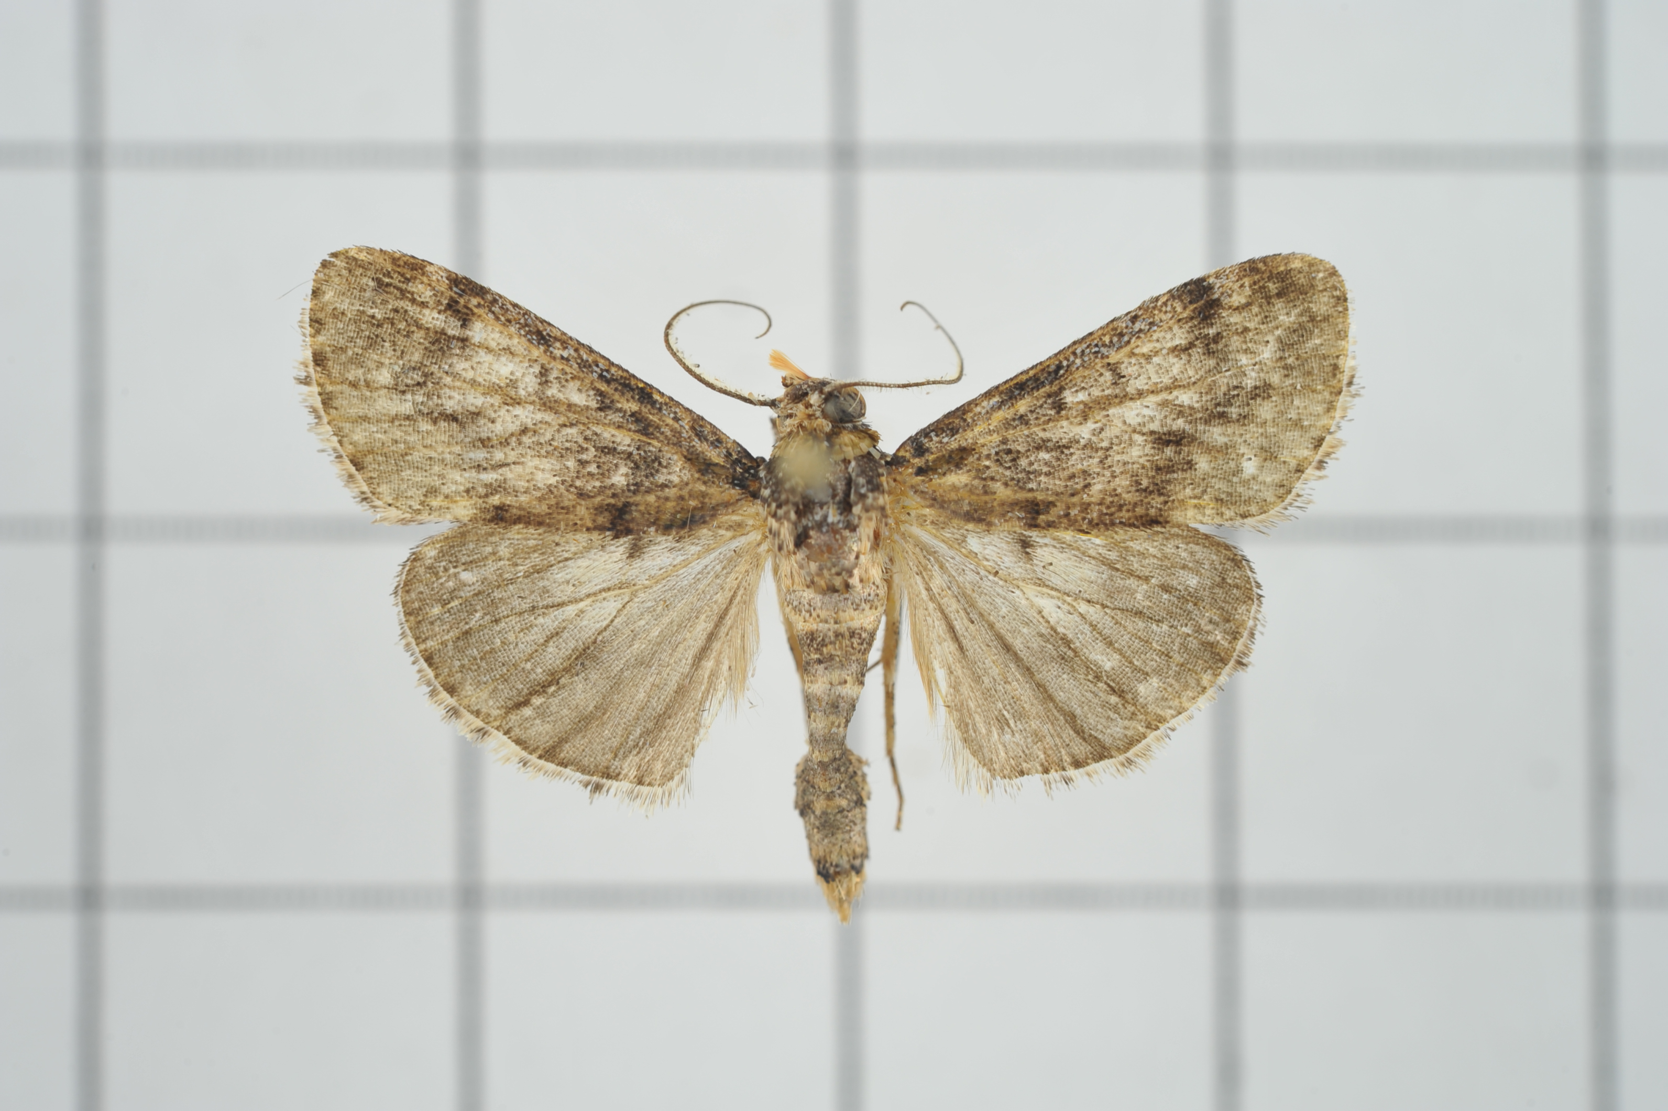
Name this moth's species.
Epilepia dentatum
